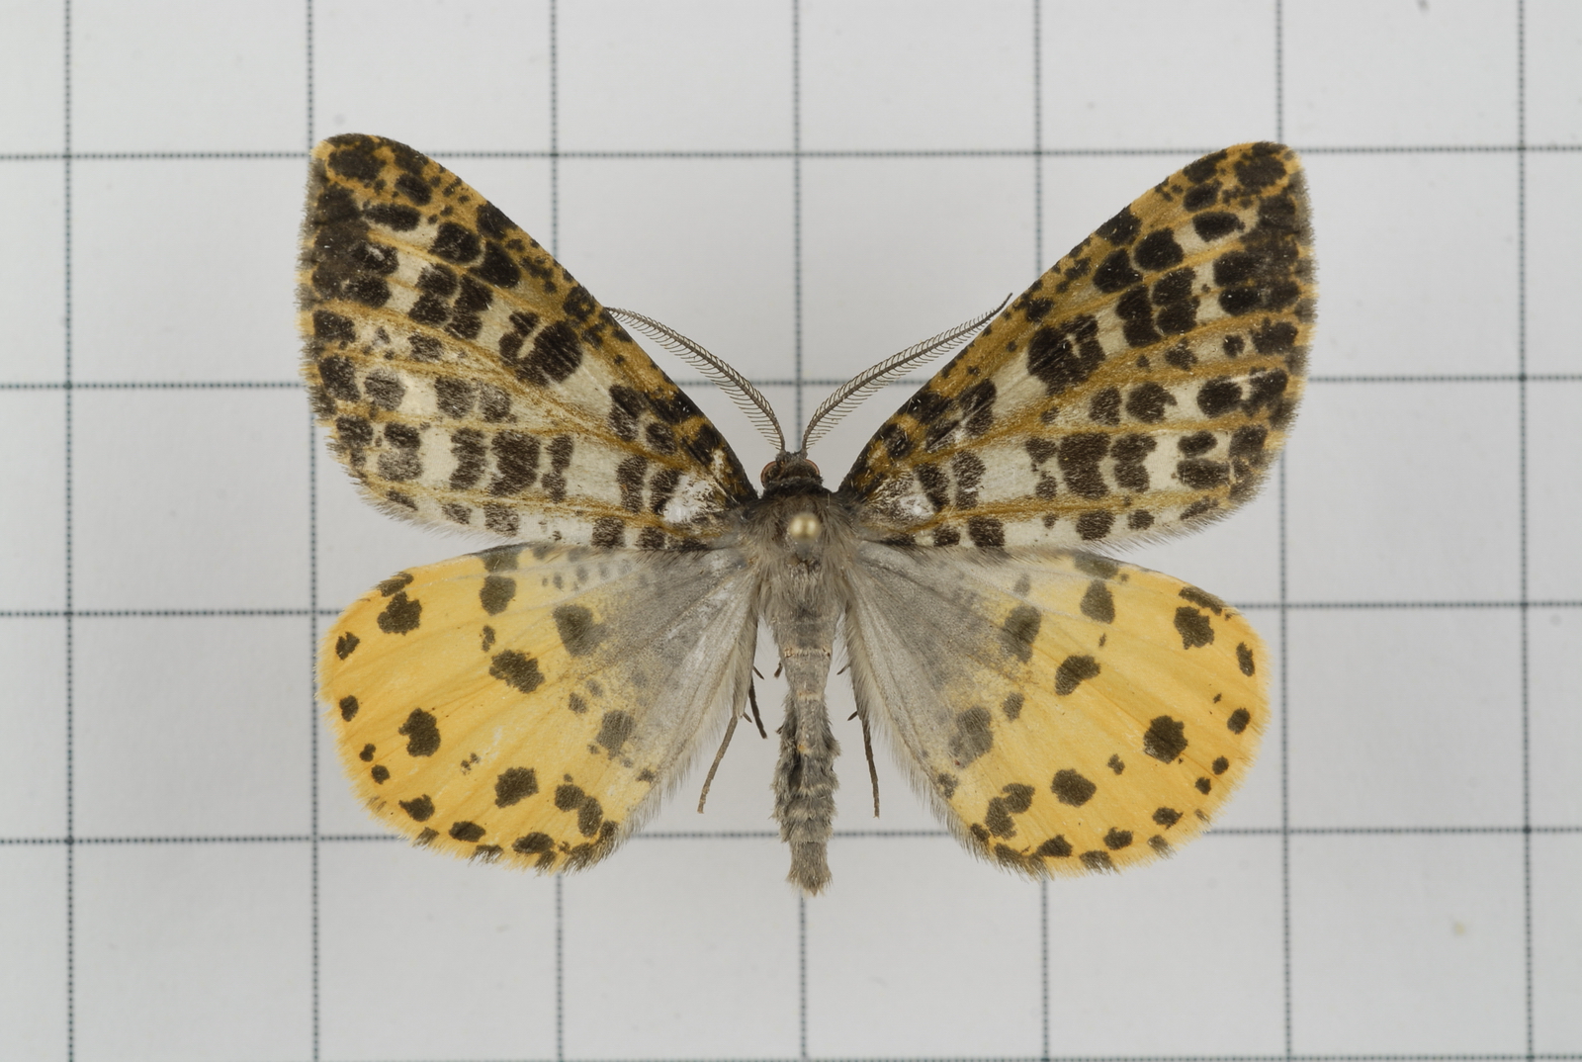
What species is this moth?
Arichanna ochrivena
